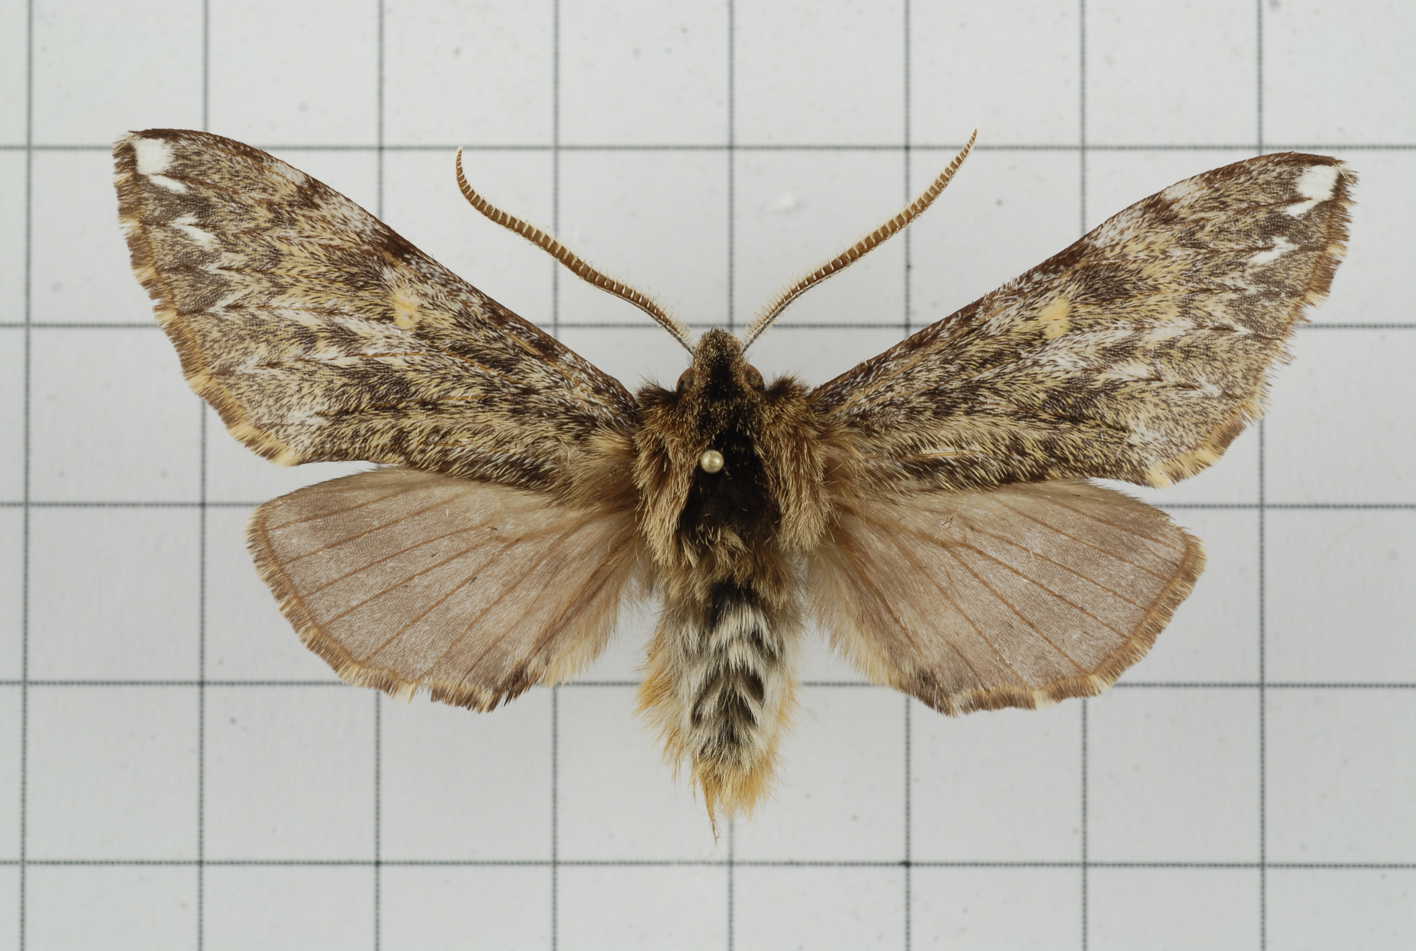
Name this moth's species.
Pentateucha inouei
